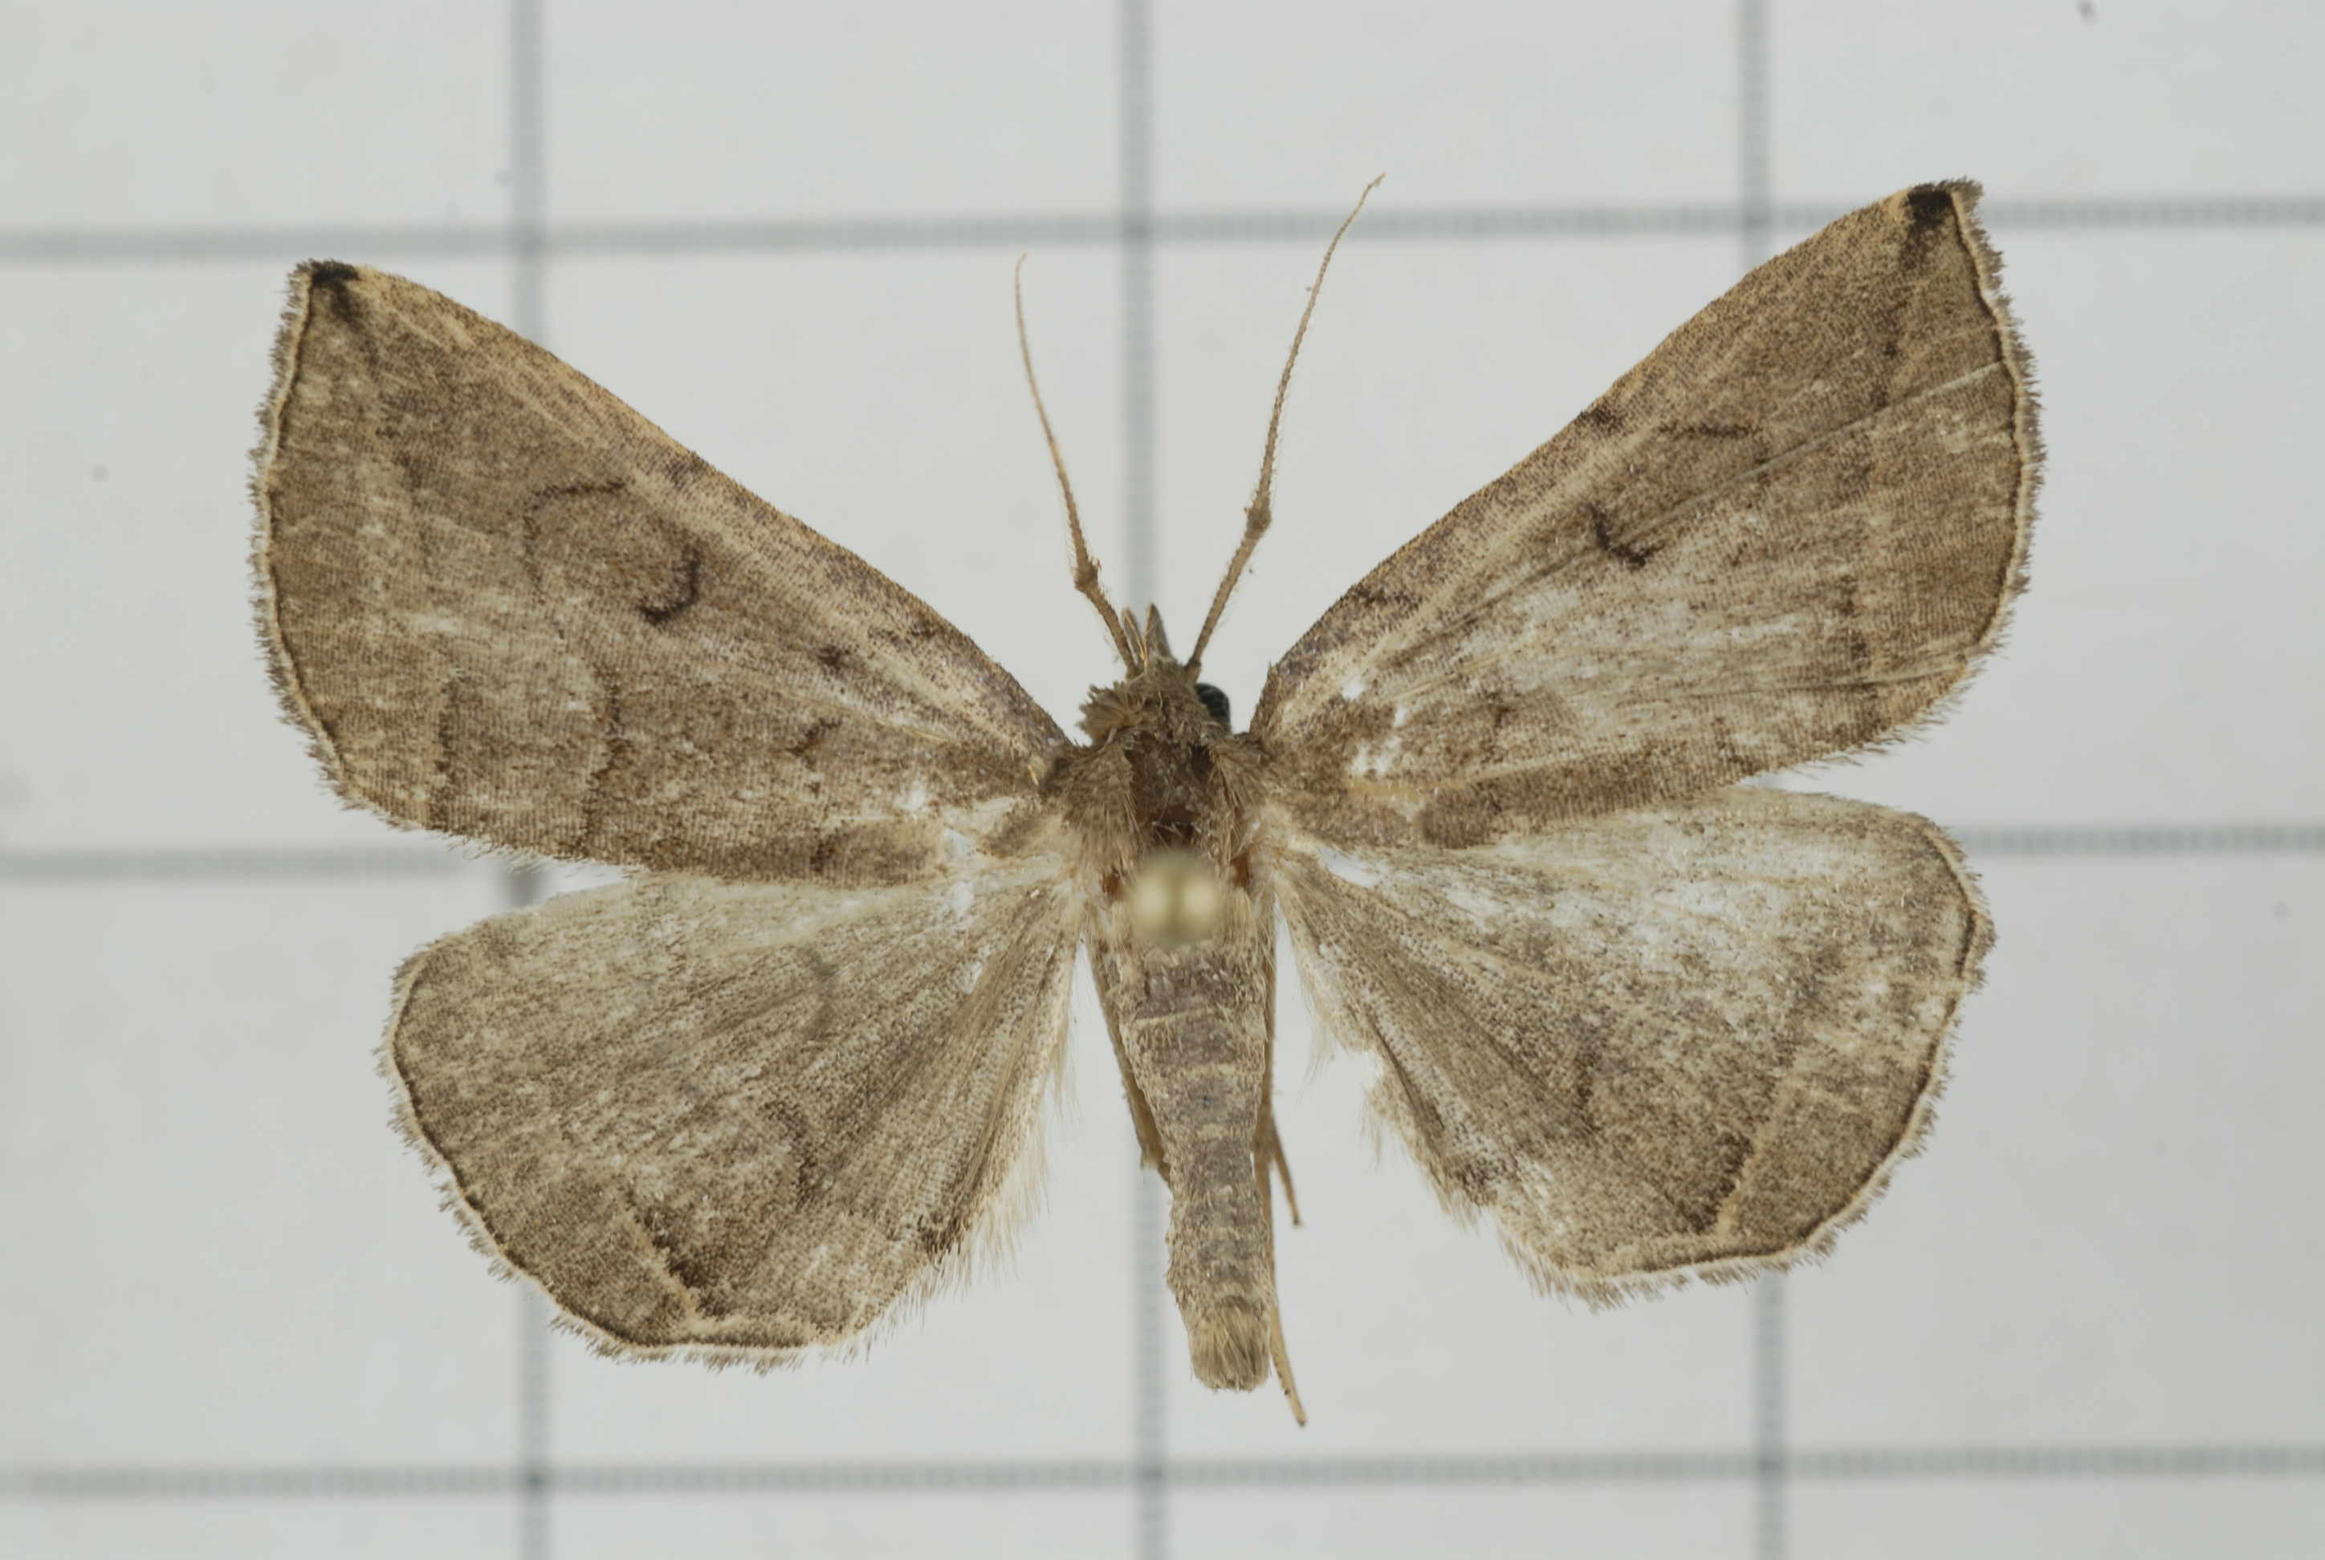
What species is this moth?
Treitschkendia subtriplex
